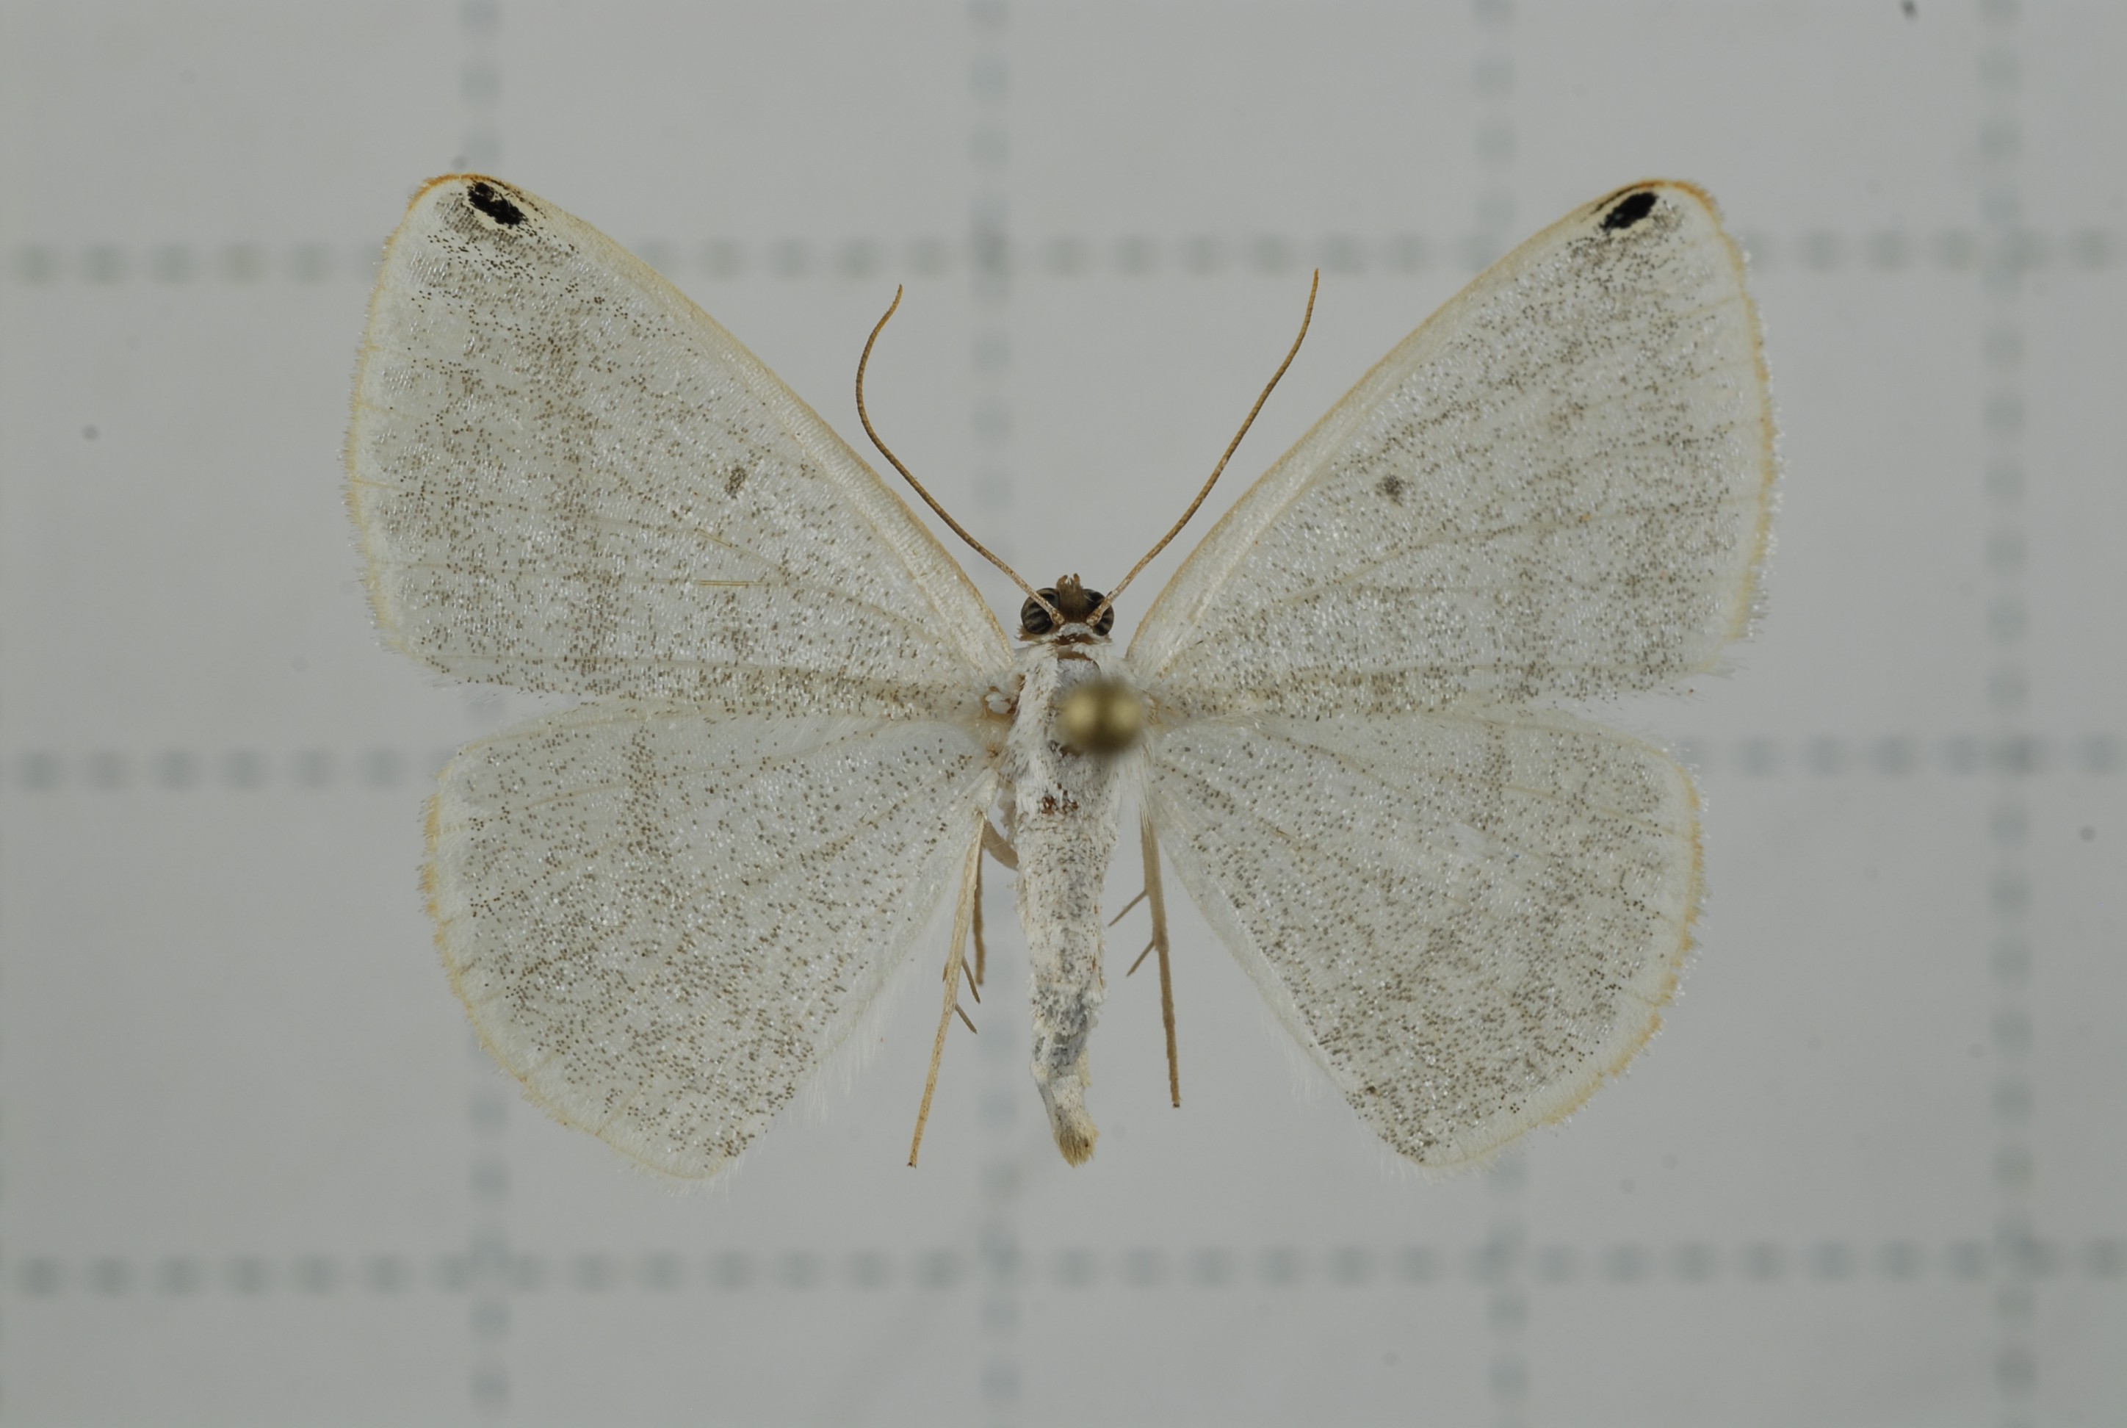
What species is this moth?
Lomographa percnosticta
